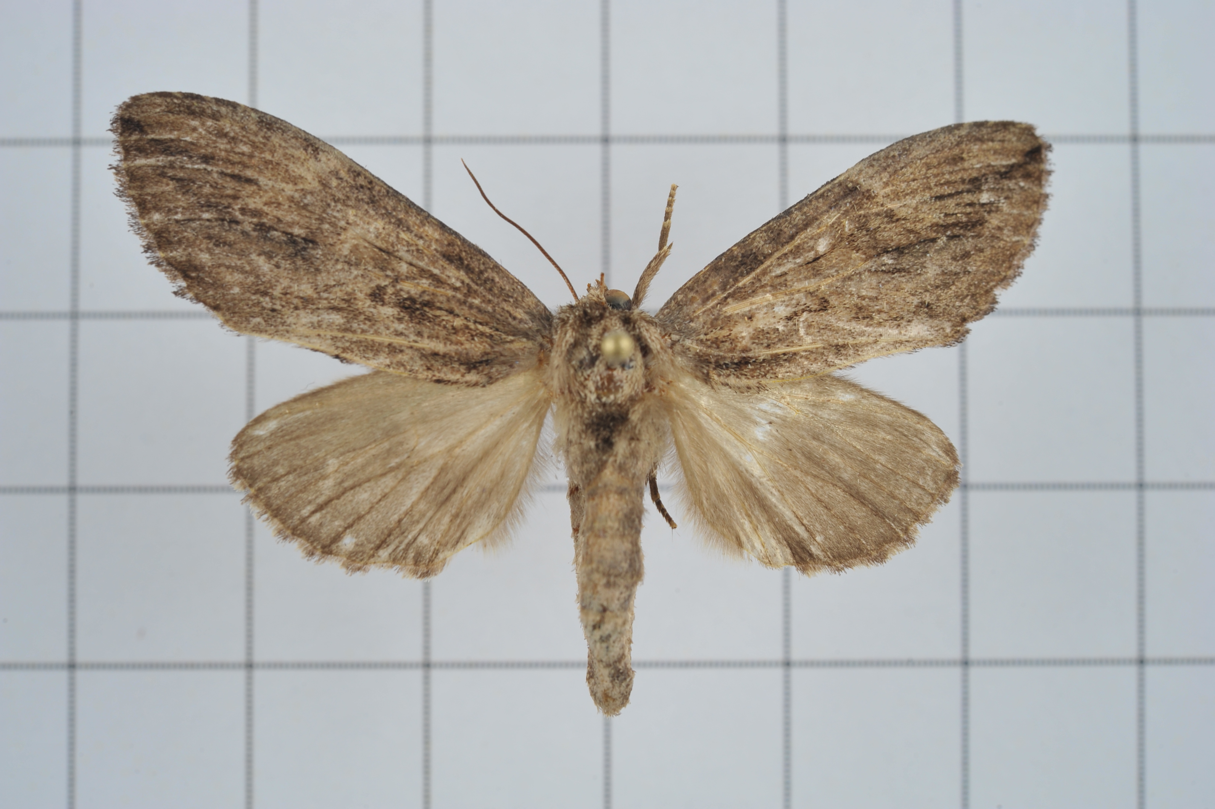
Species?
Allodontoides tenebrosa
